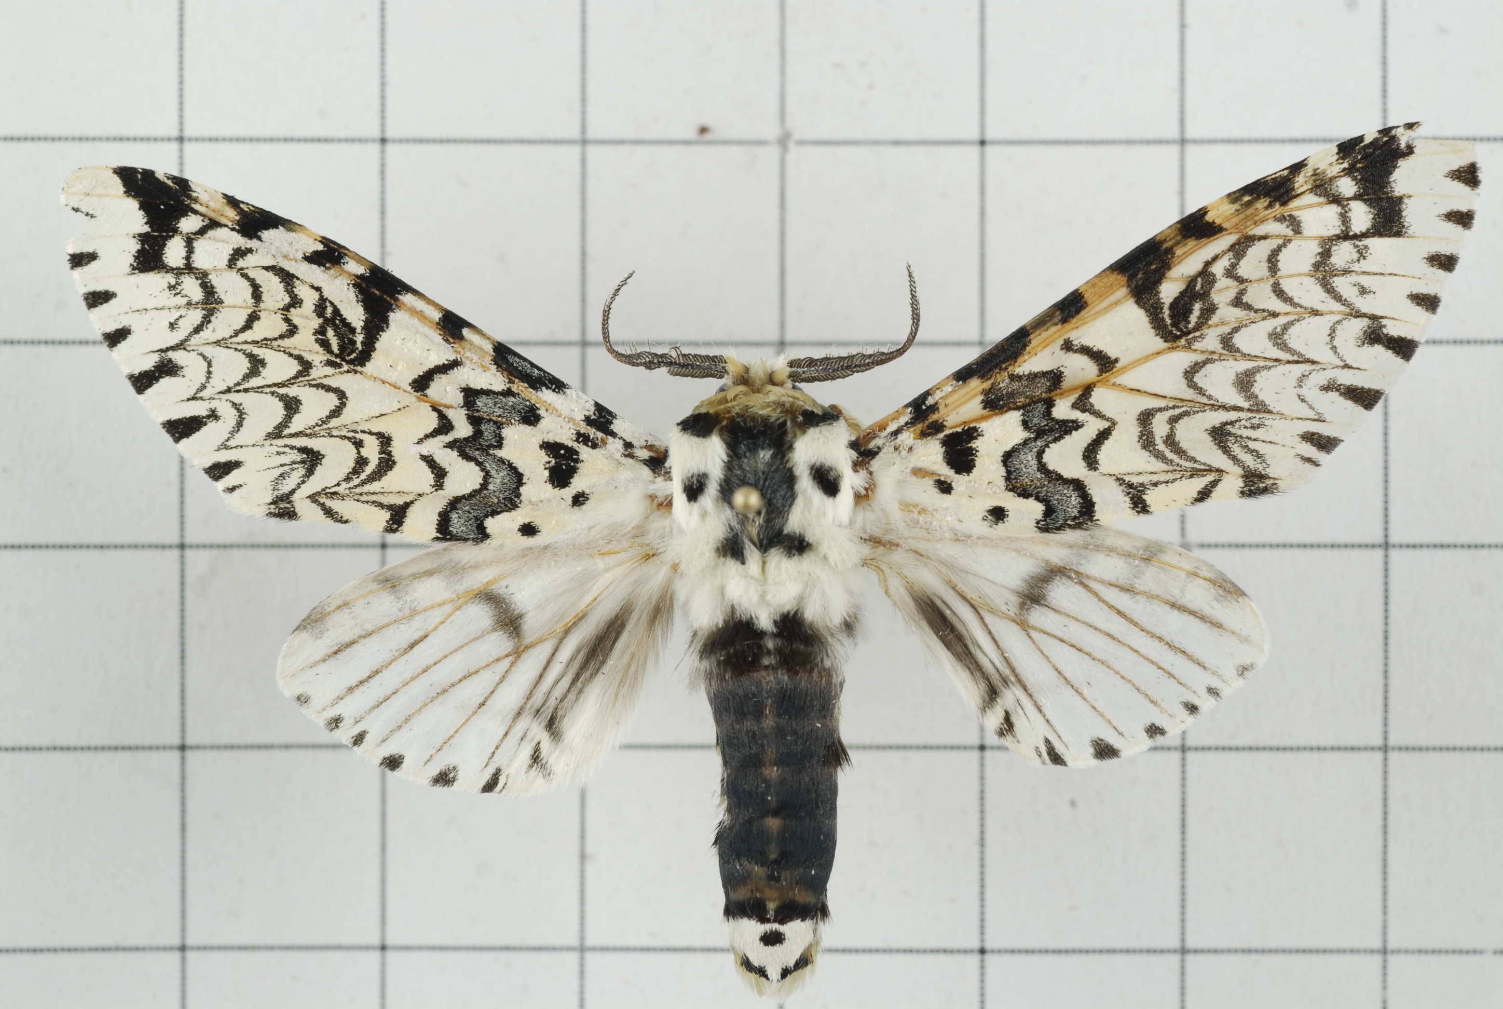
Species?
Kamalia tattakana
